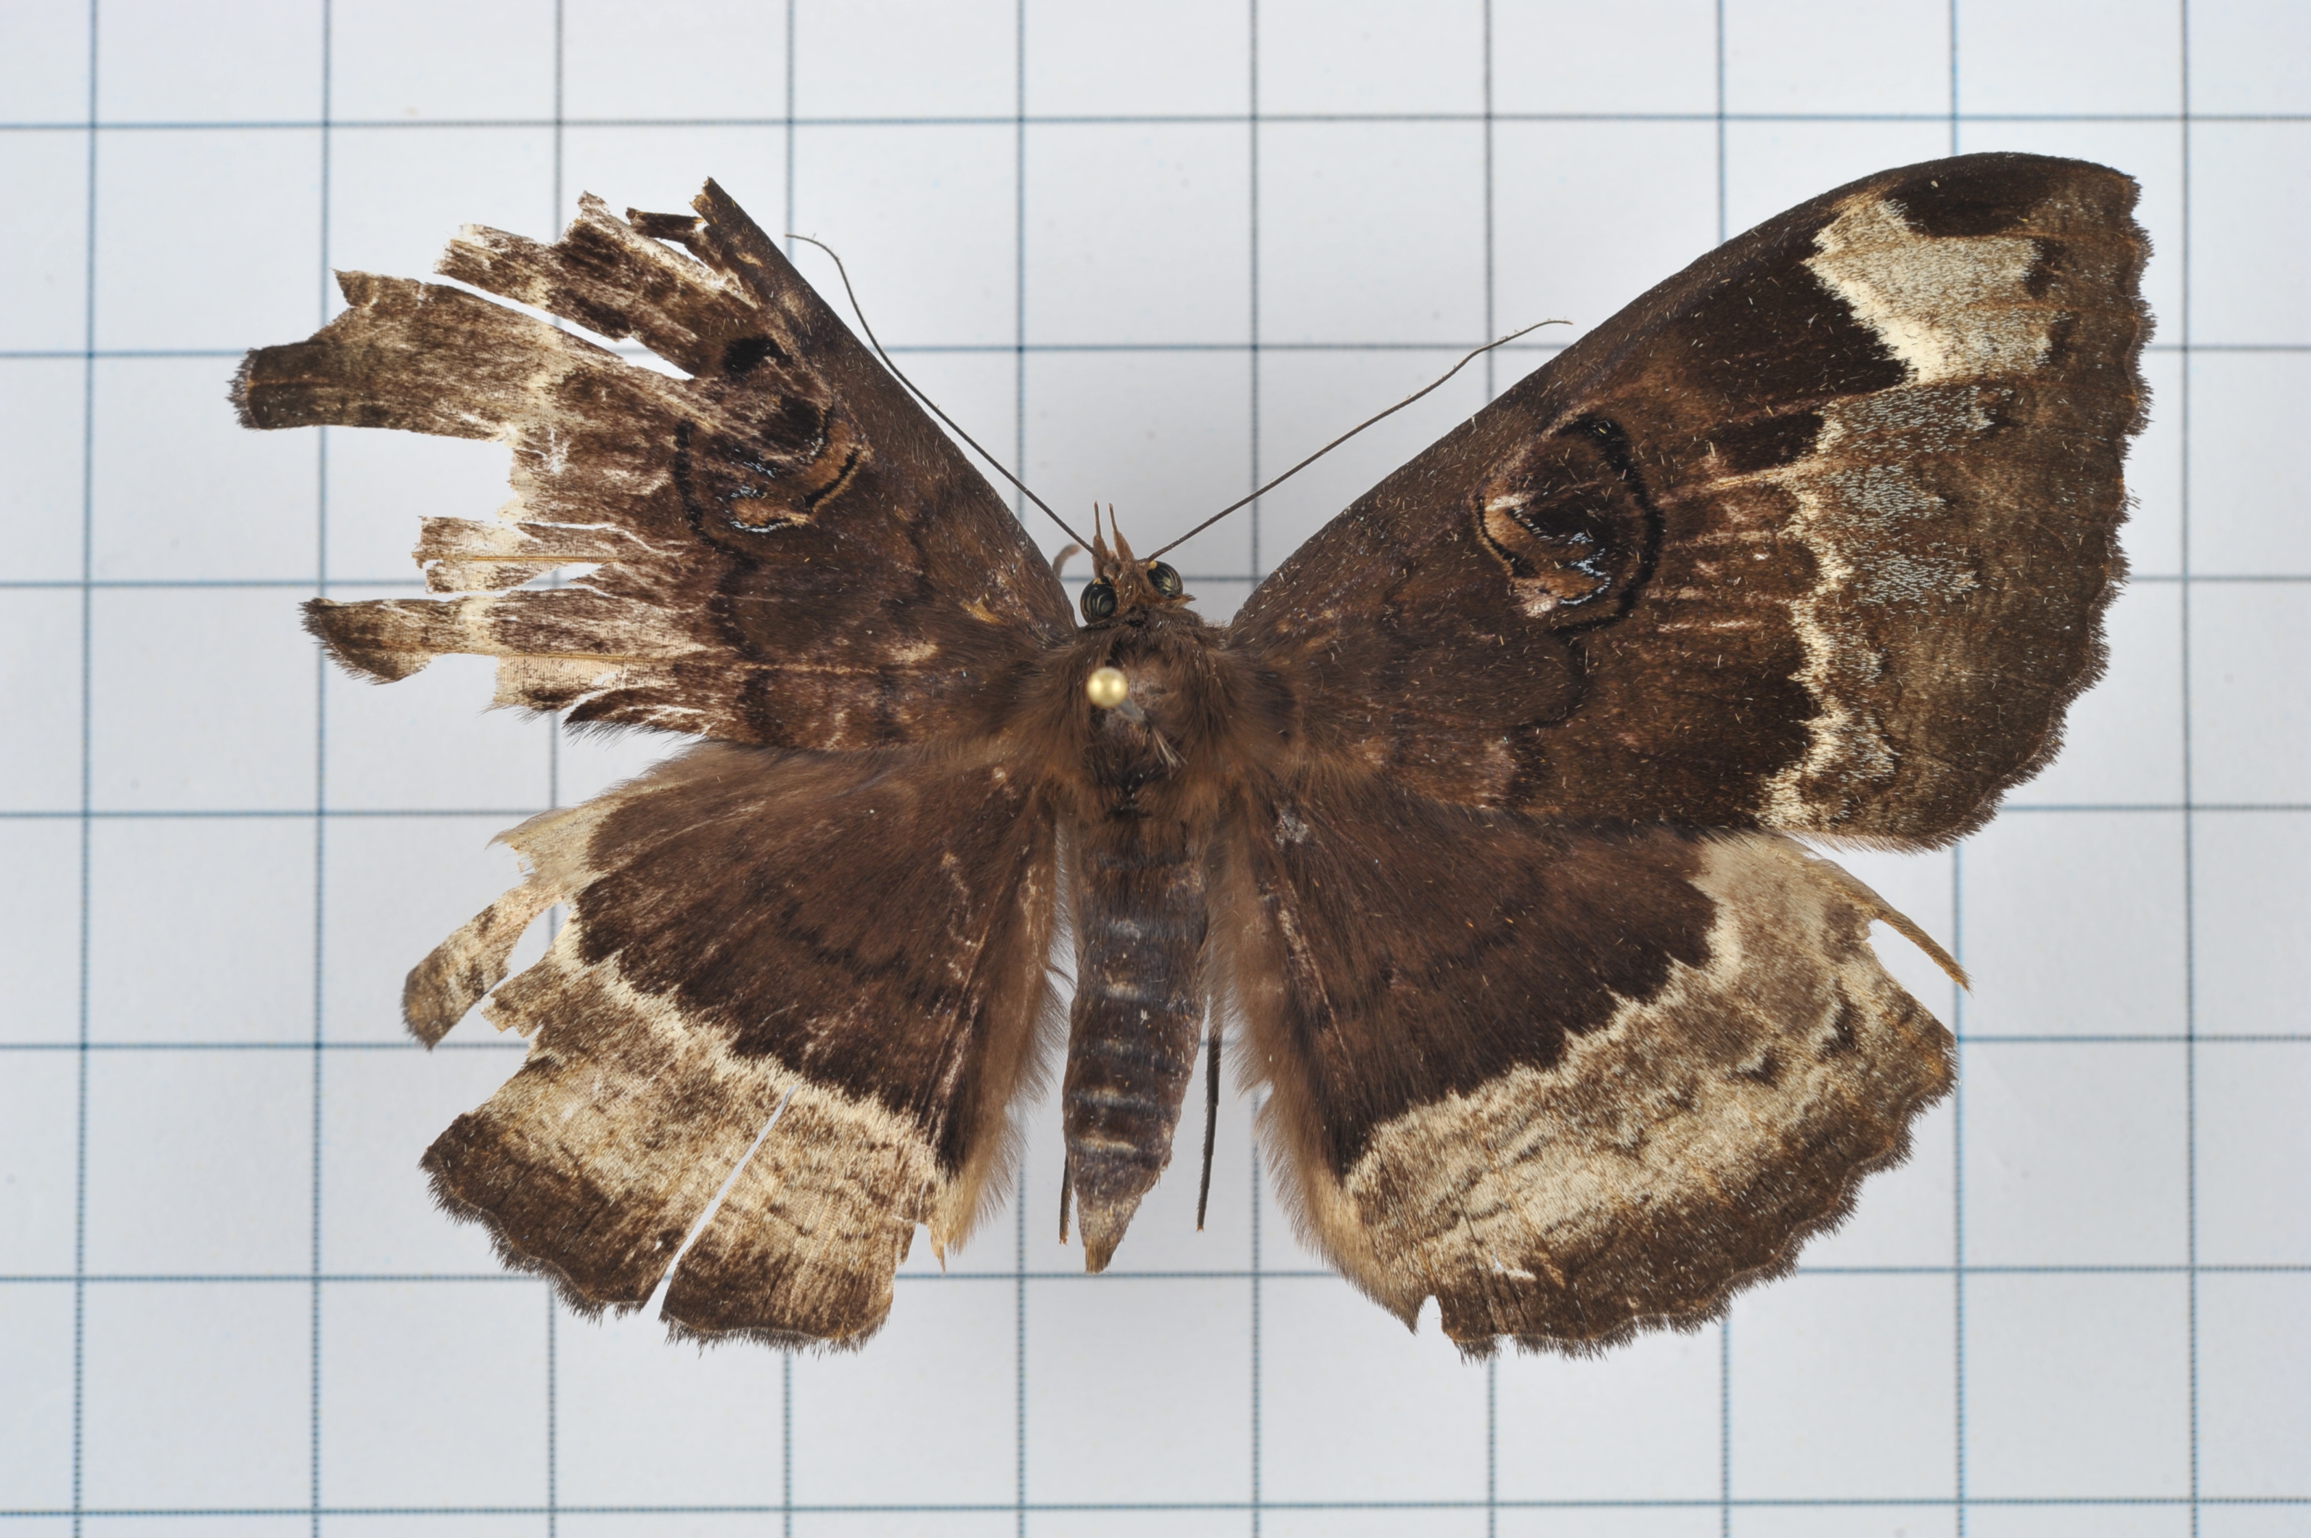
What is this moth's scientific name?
Erebus caprimulgus caprimulgus
